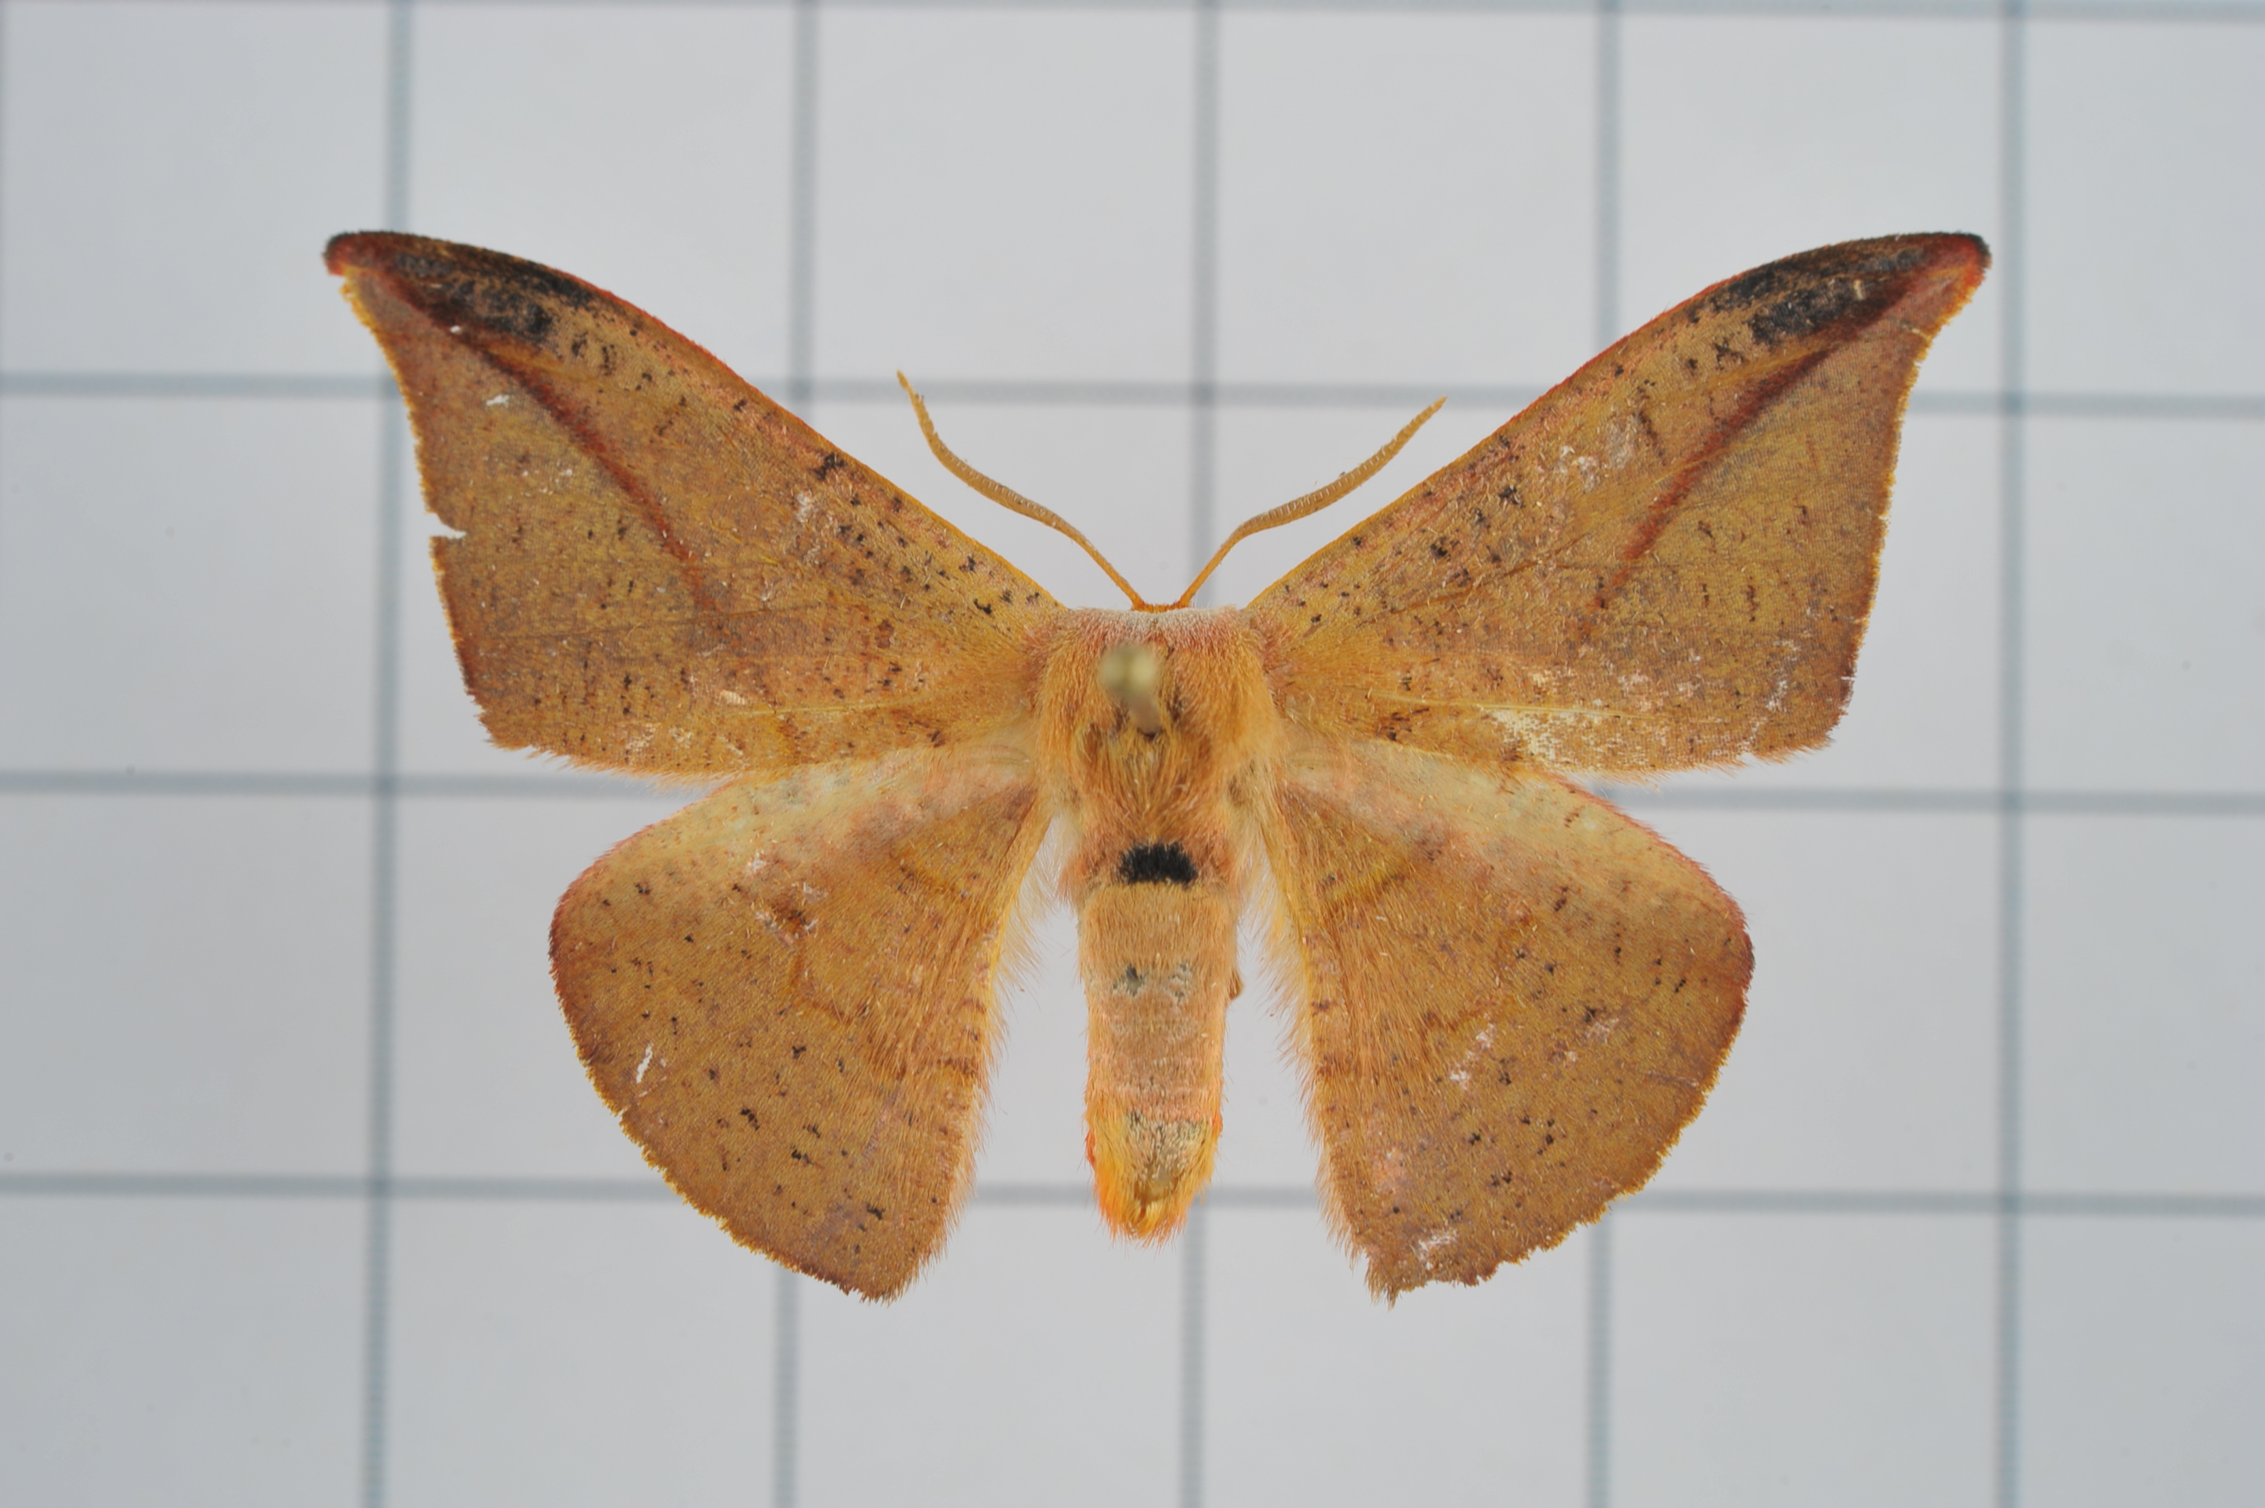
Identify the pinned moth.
Oreta insignis
